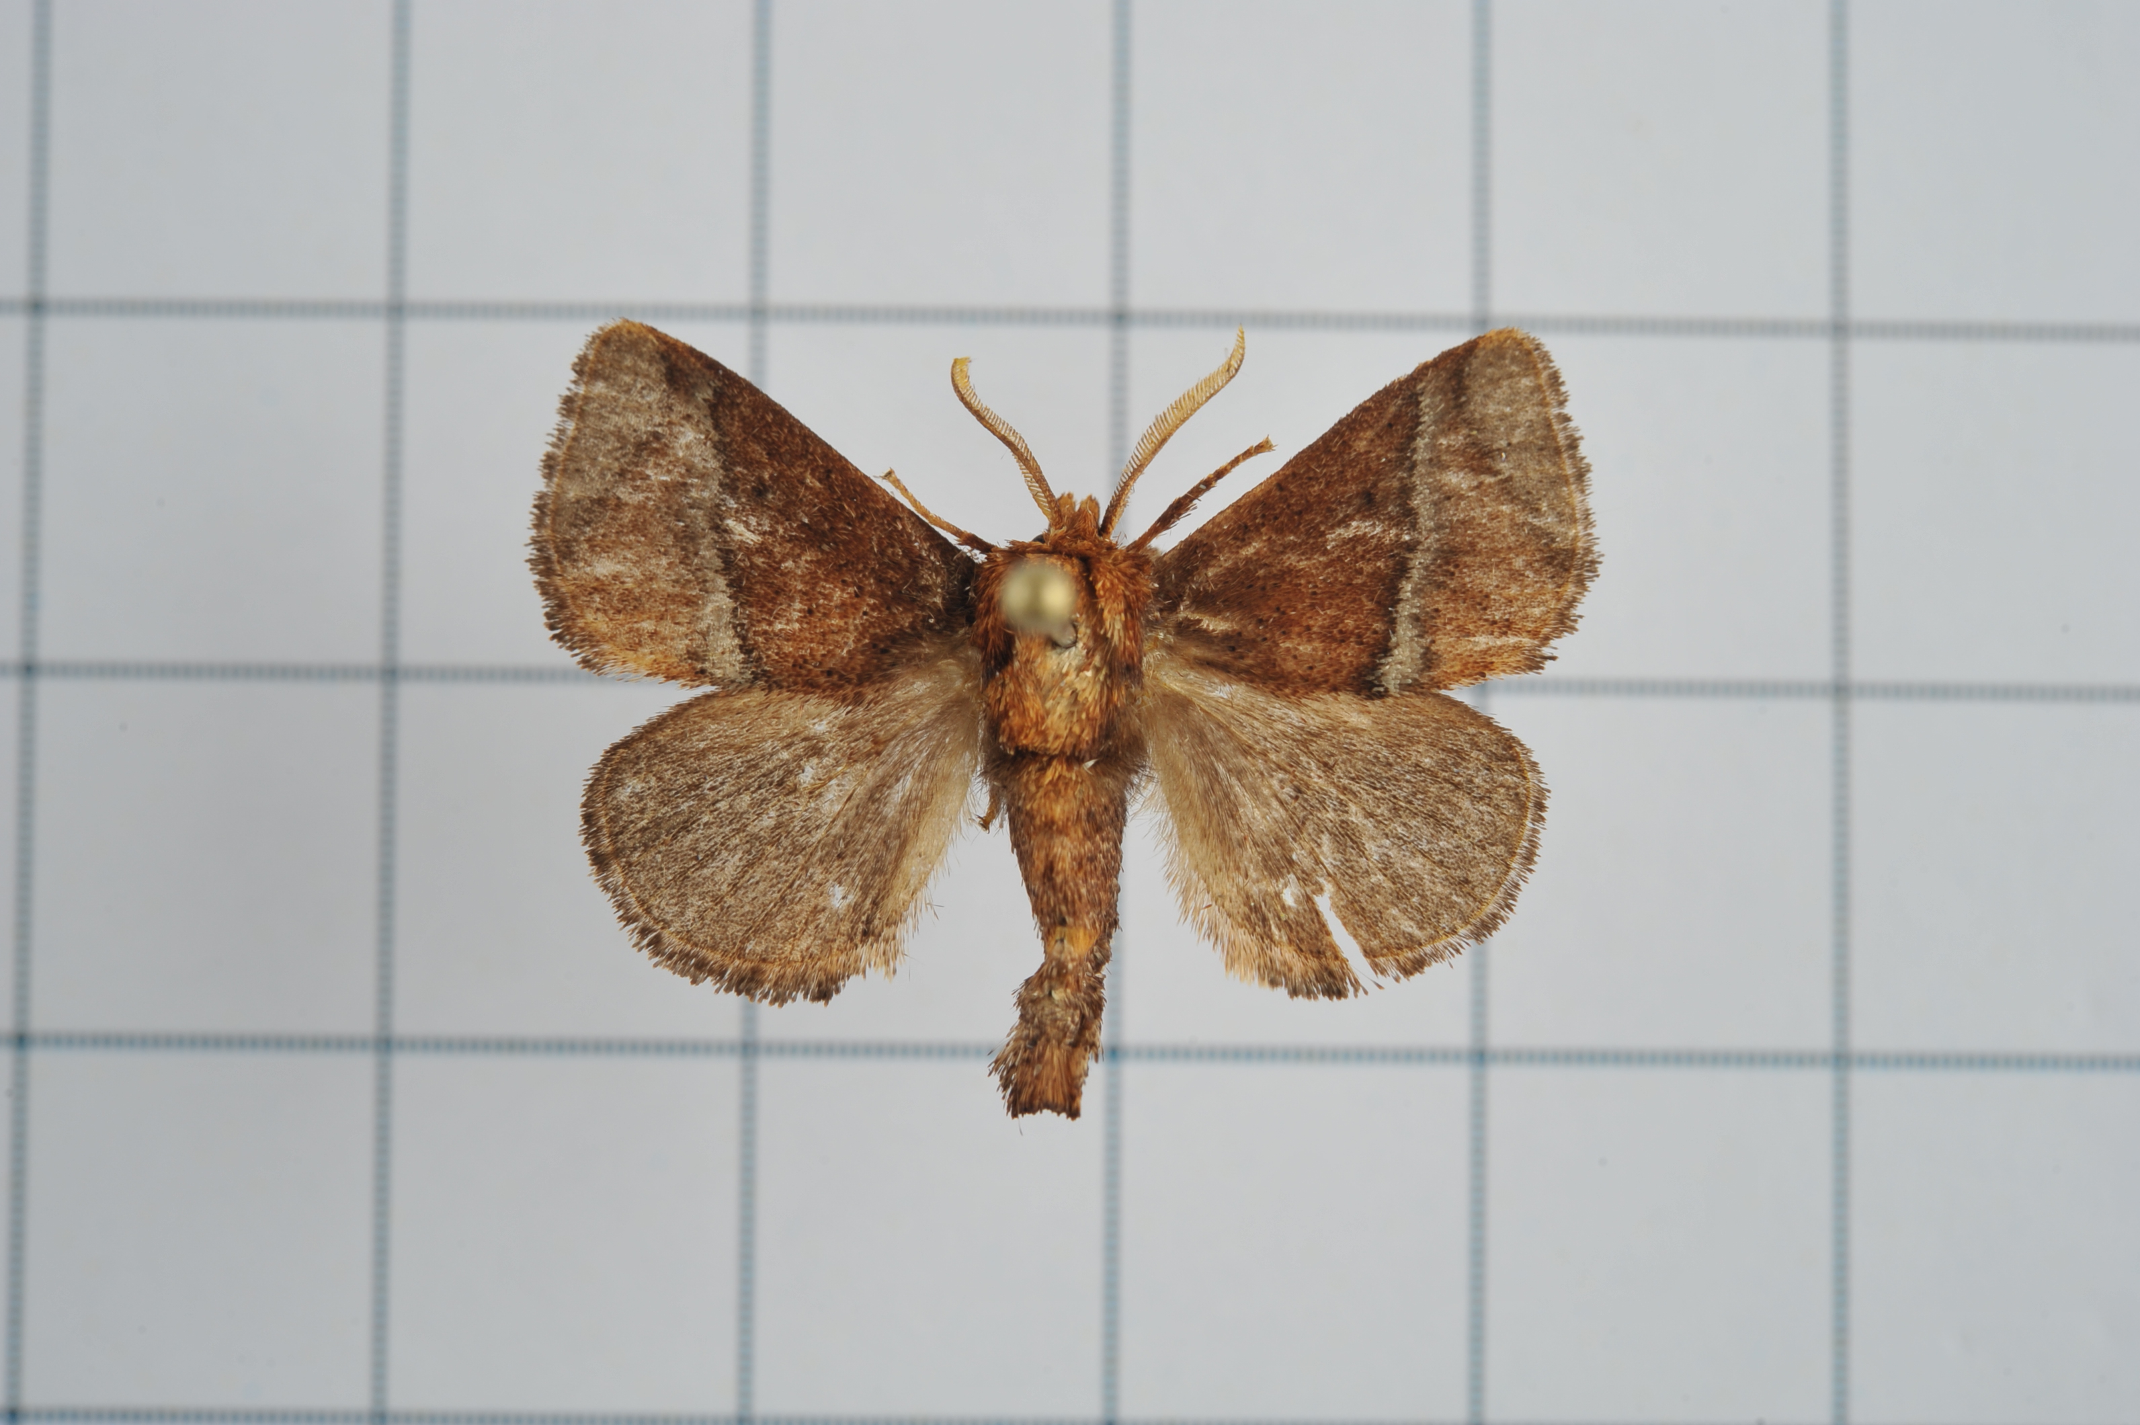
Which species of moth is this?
Birthamula rufa
